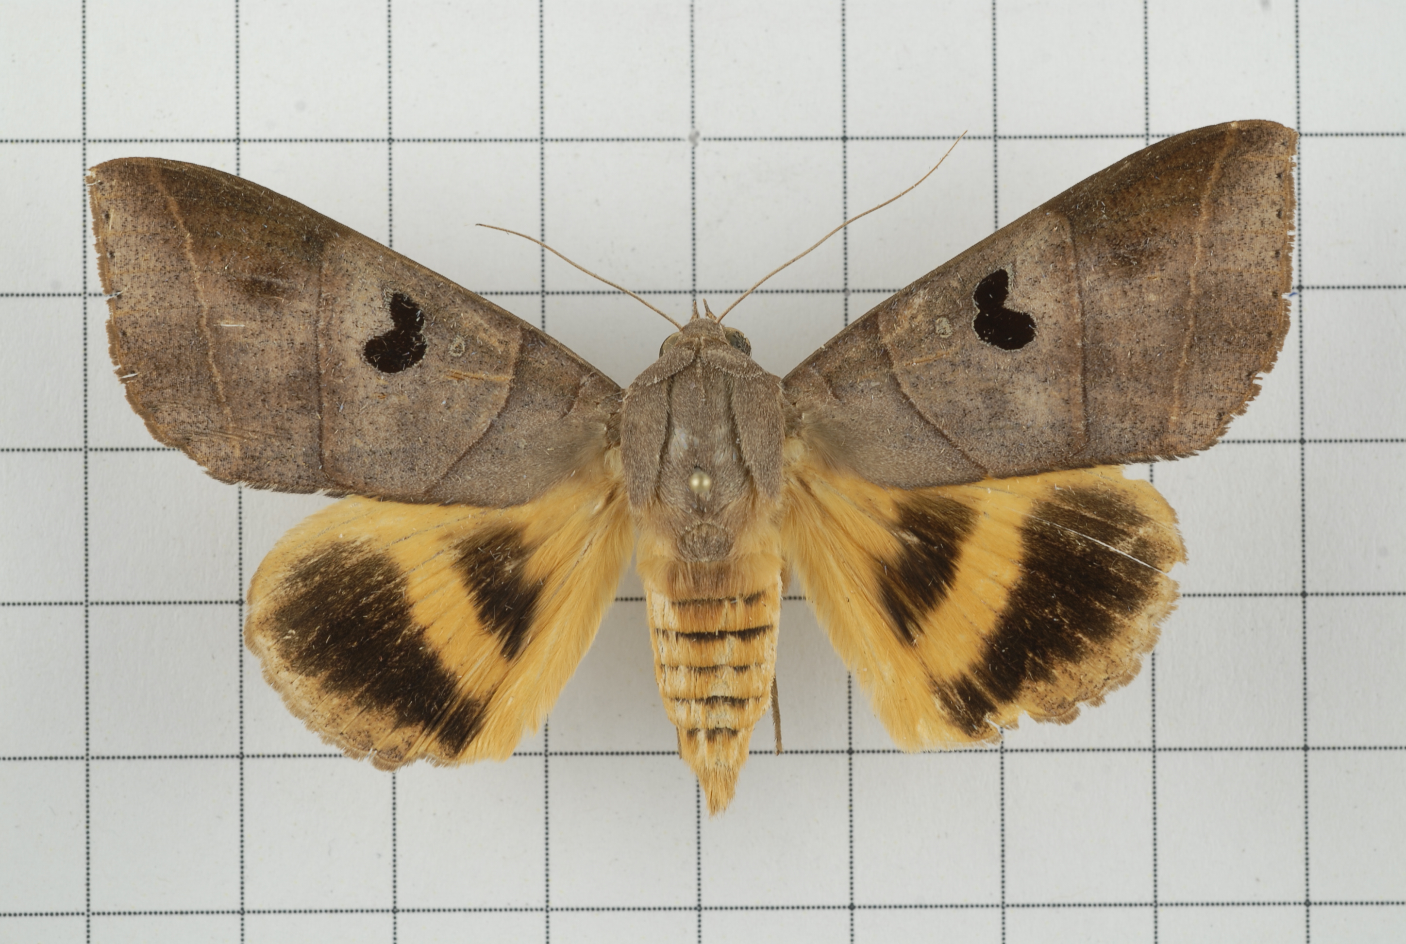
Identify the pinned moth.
Thyas coronata
